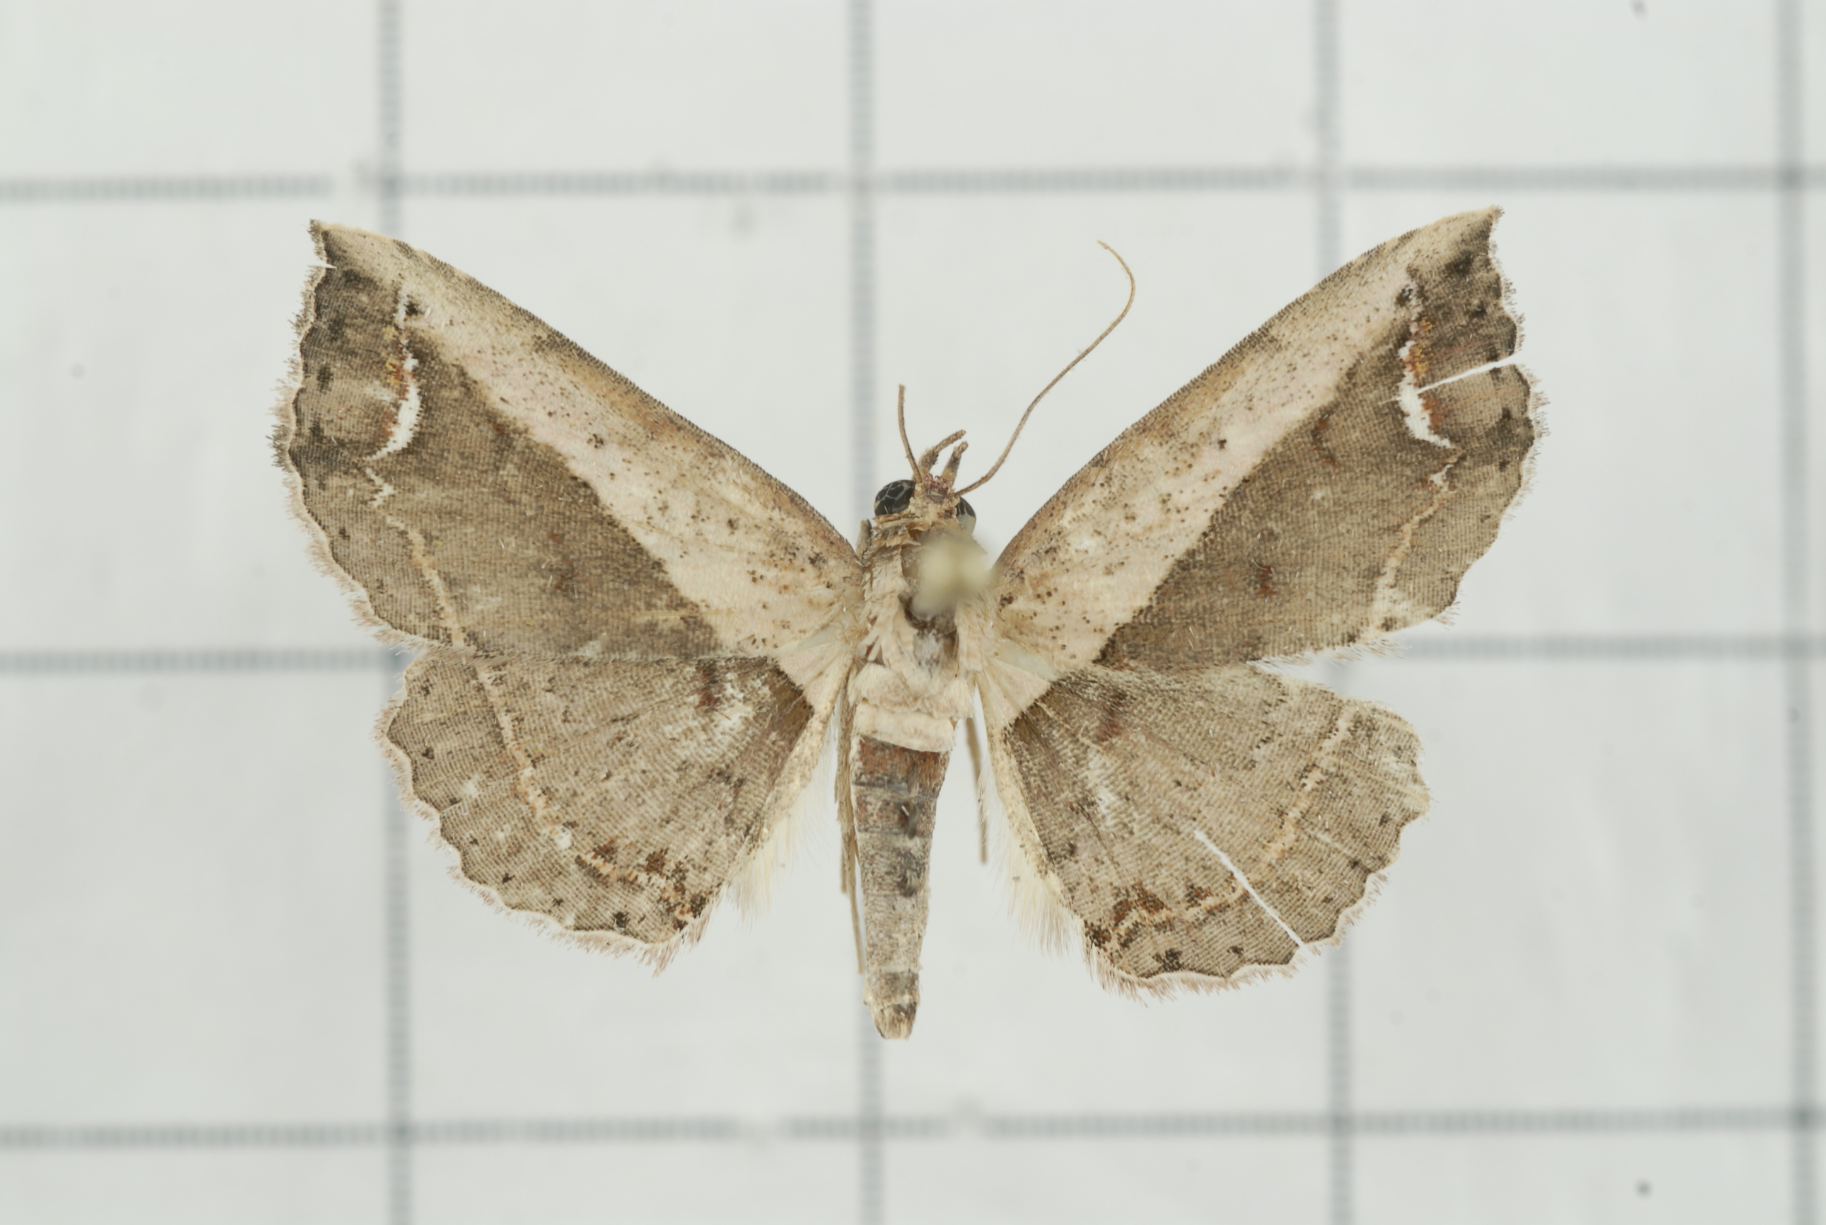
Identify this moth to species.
Lophoruza lunifera
